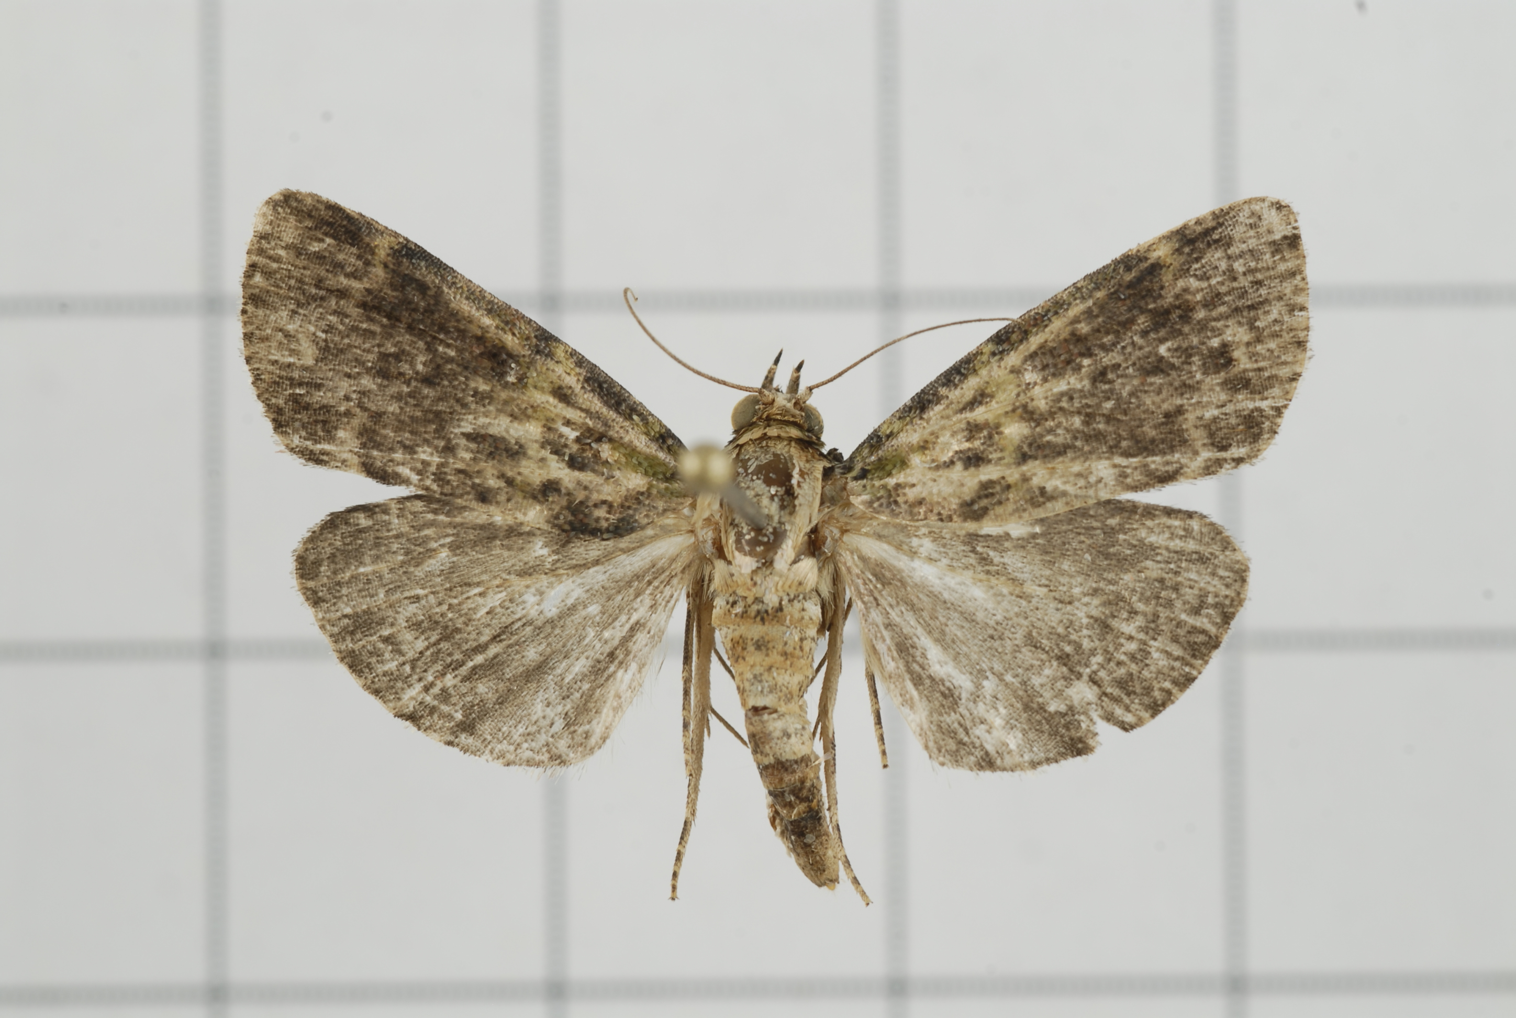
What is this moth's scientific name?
Orthaga olivacea
